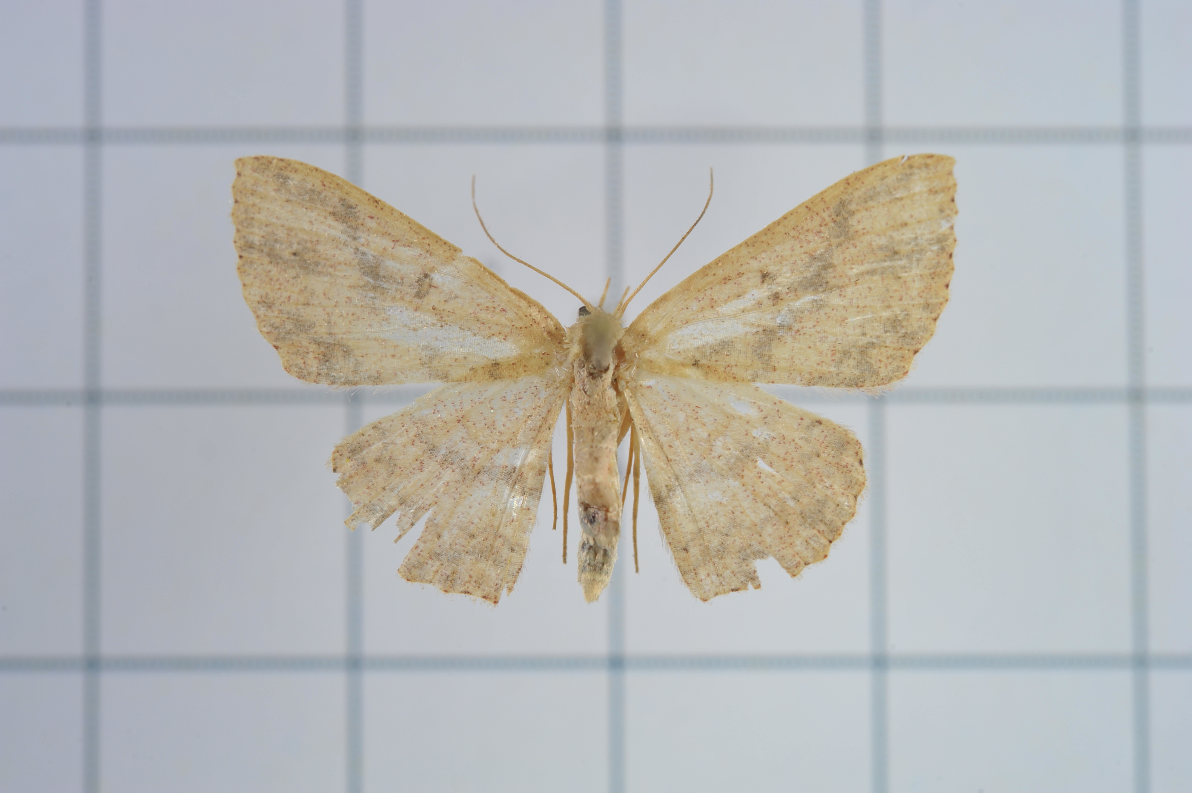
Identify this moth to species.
Perixera minorata dubiosa
